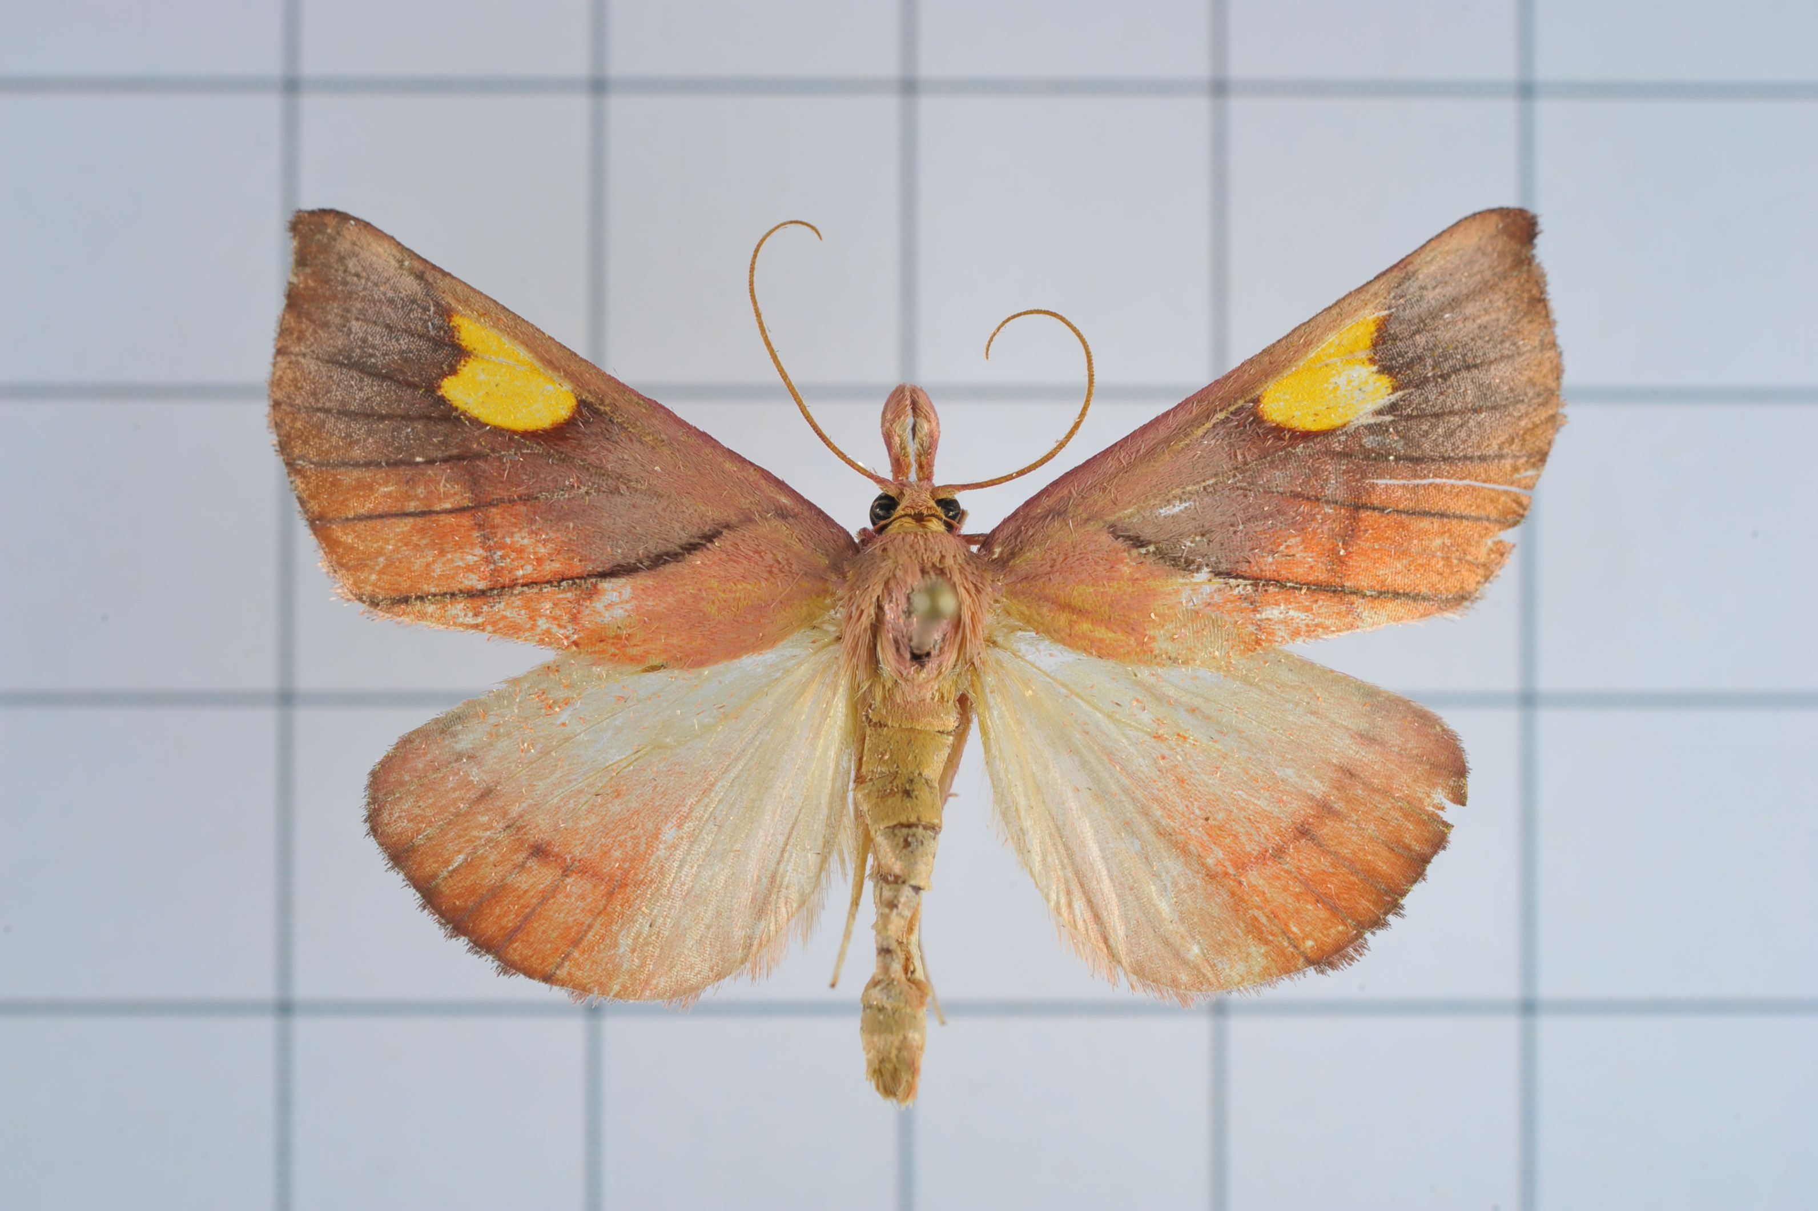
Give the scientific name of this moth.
Orybina flaviplaga
